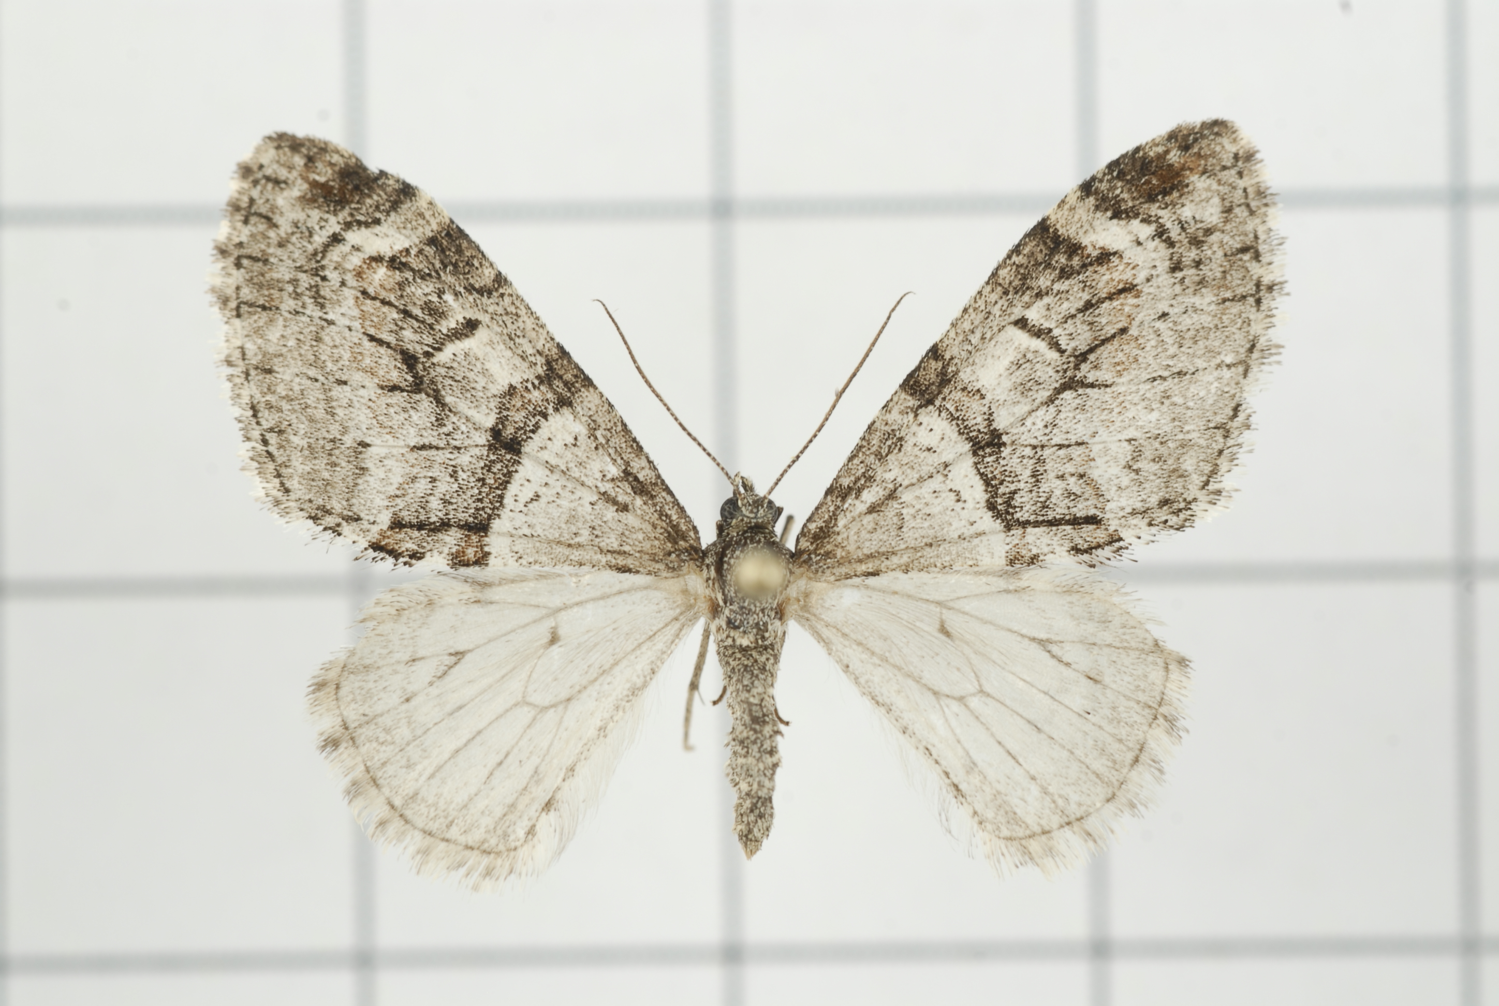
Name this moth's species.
Trichopteryx terranea
